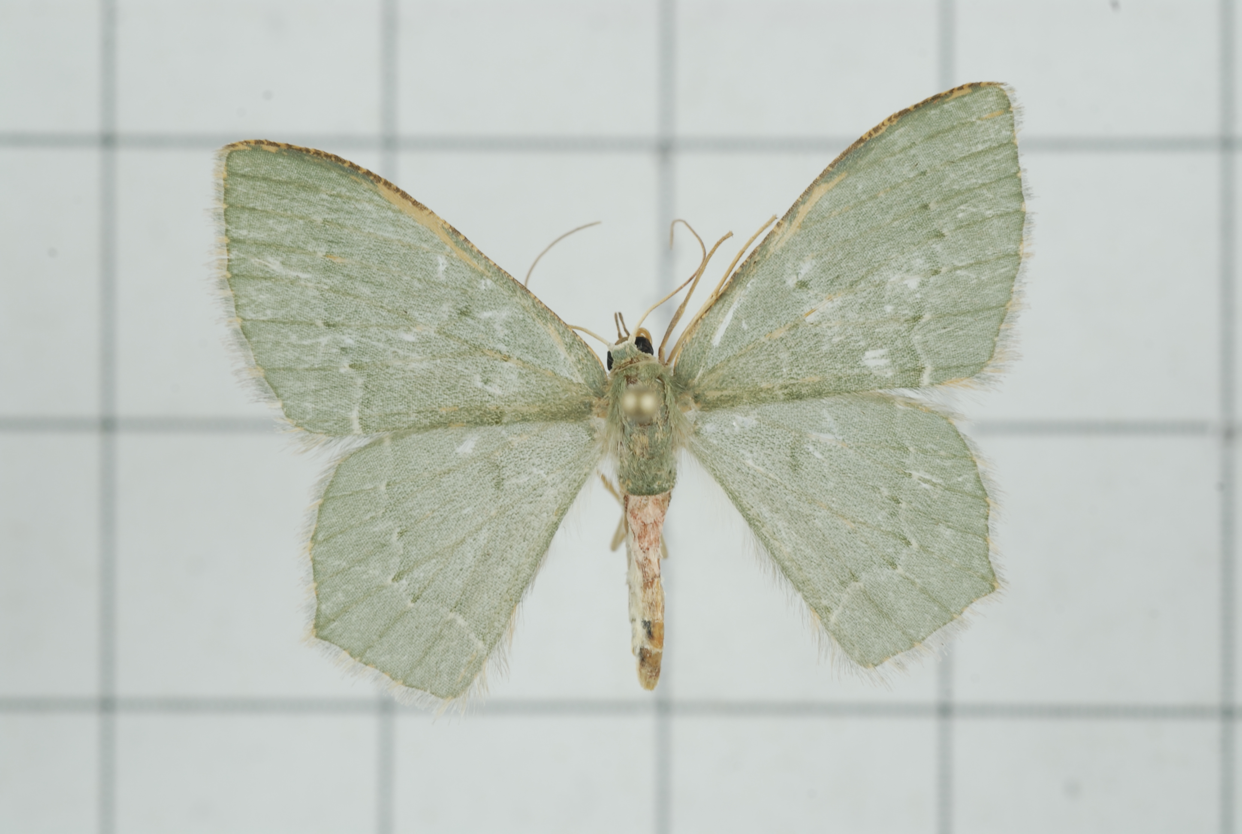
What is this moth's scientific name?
Chlorissa arcana
